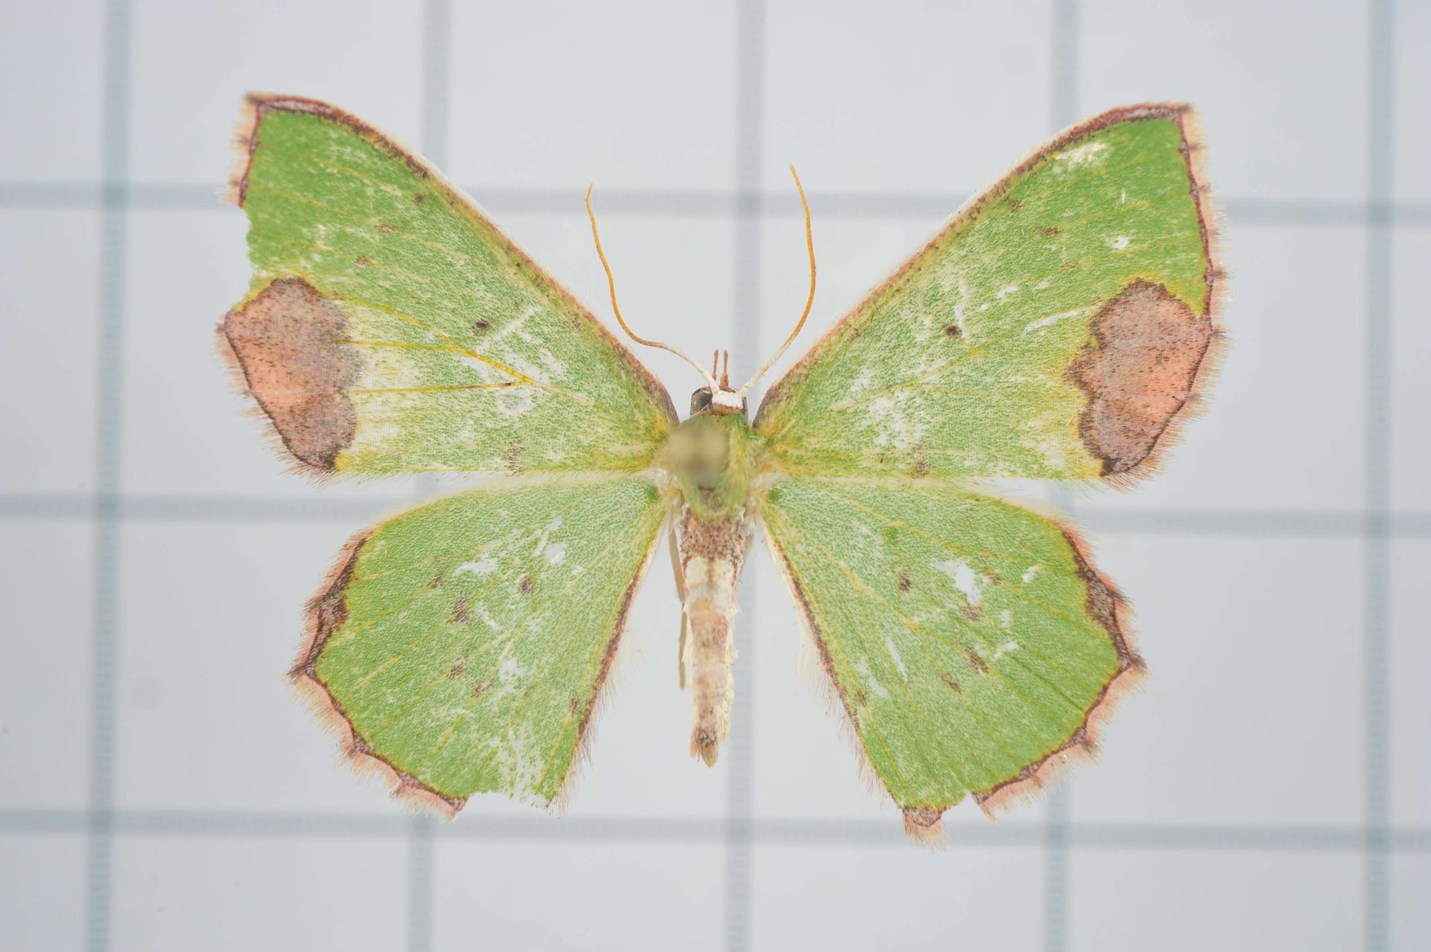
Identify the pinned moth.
Spaniocentra hollowayi
